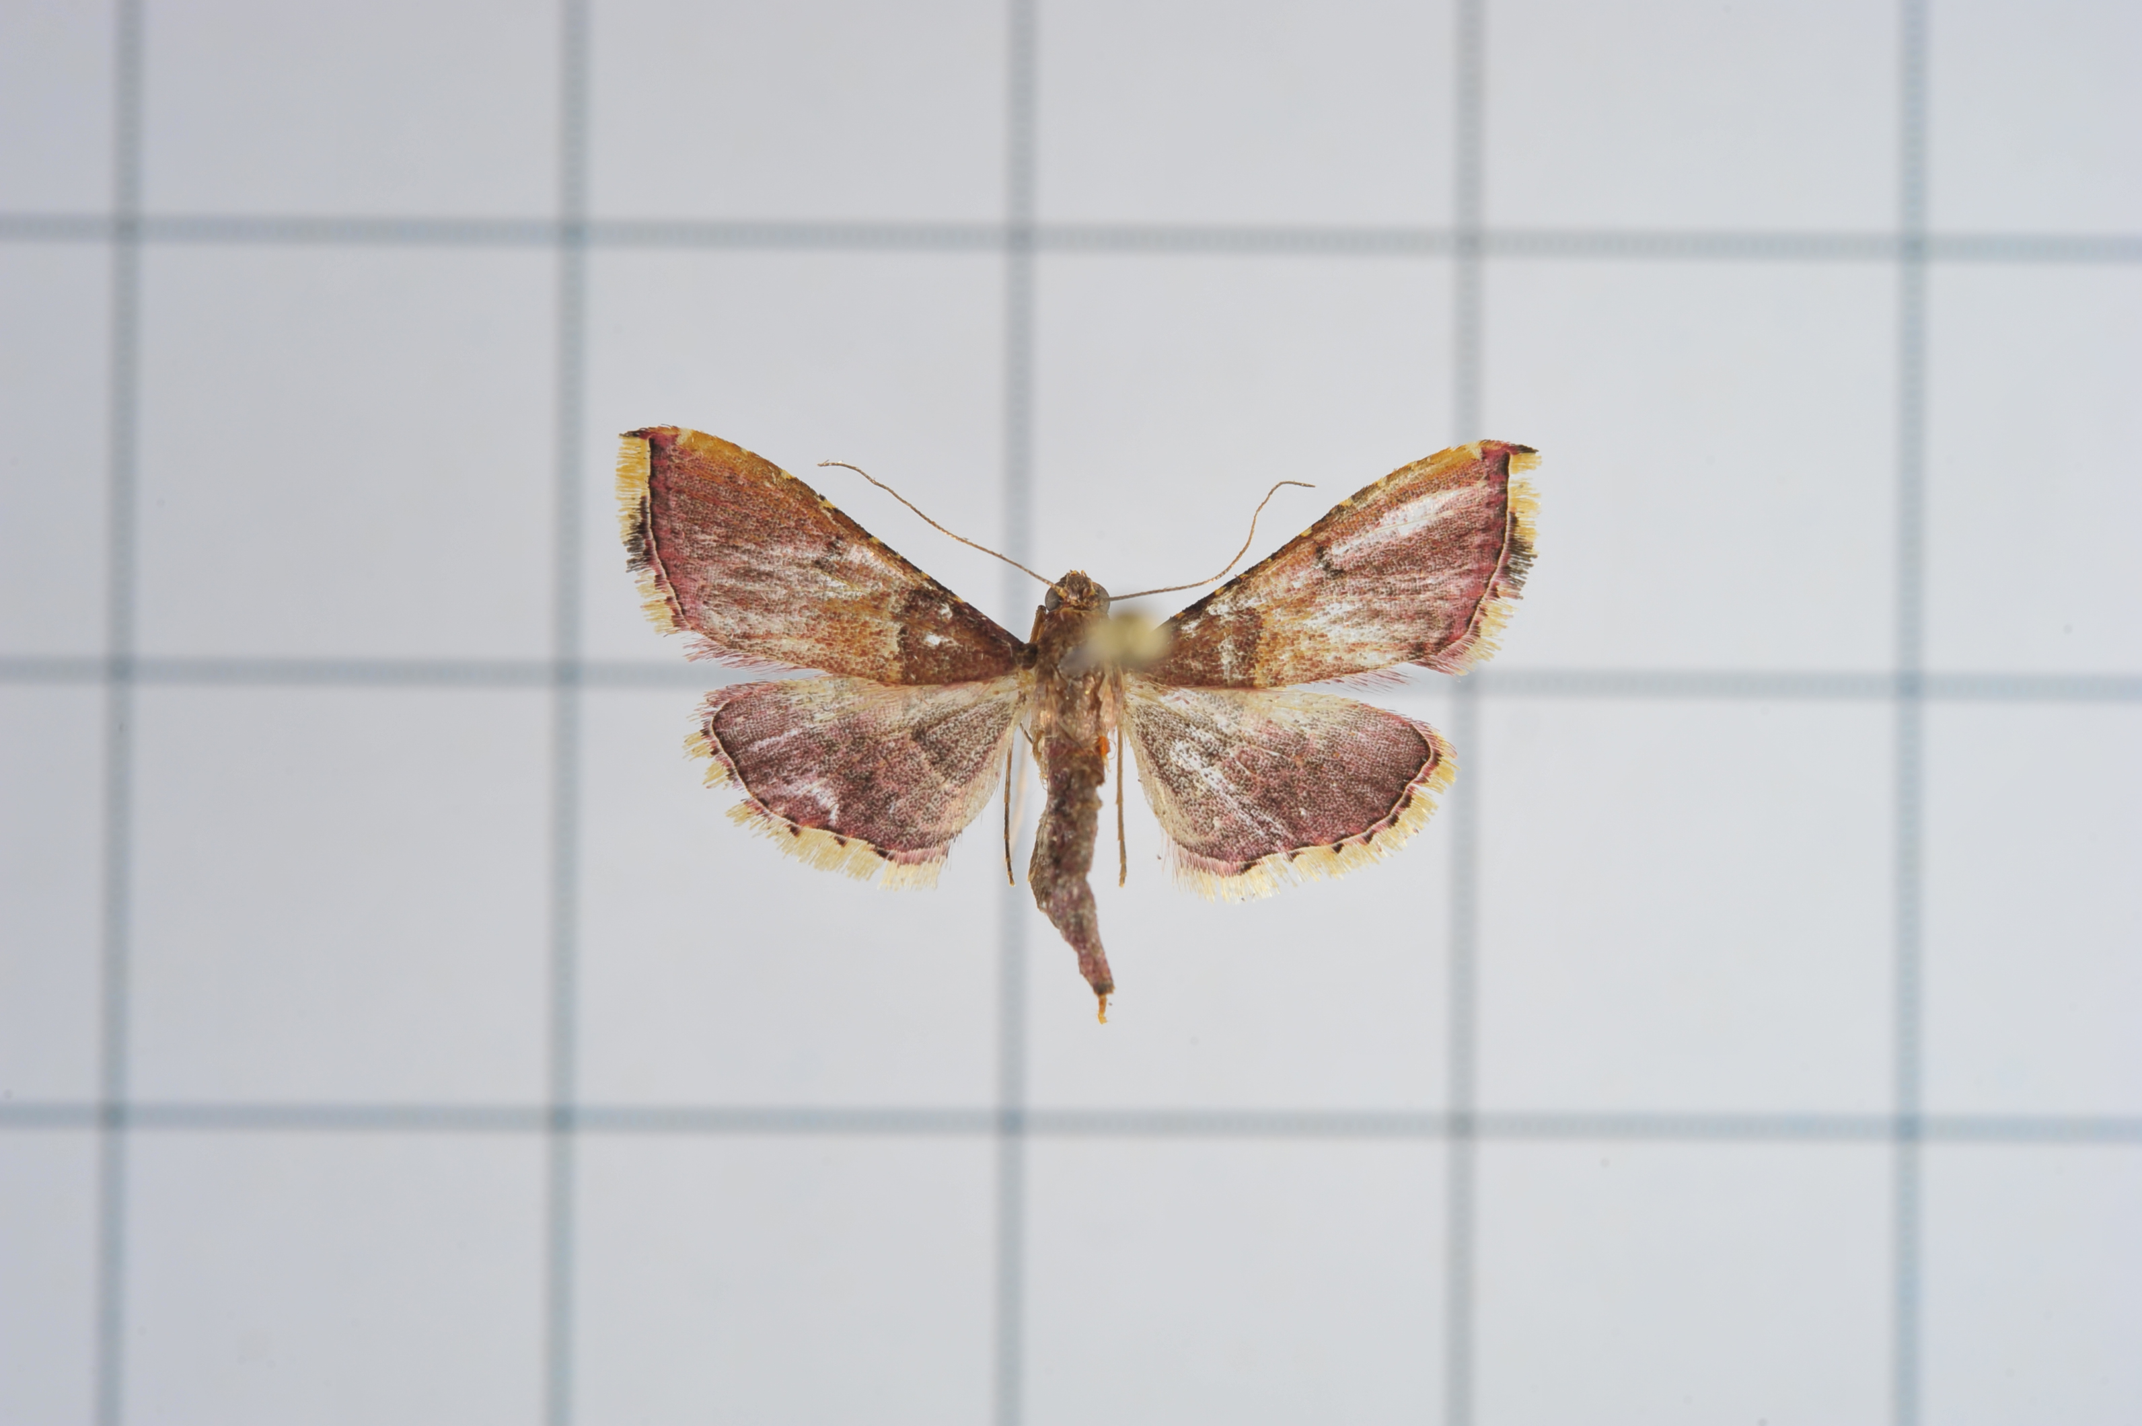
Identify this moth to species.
Endotricha olivacealis
